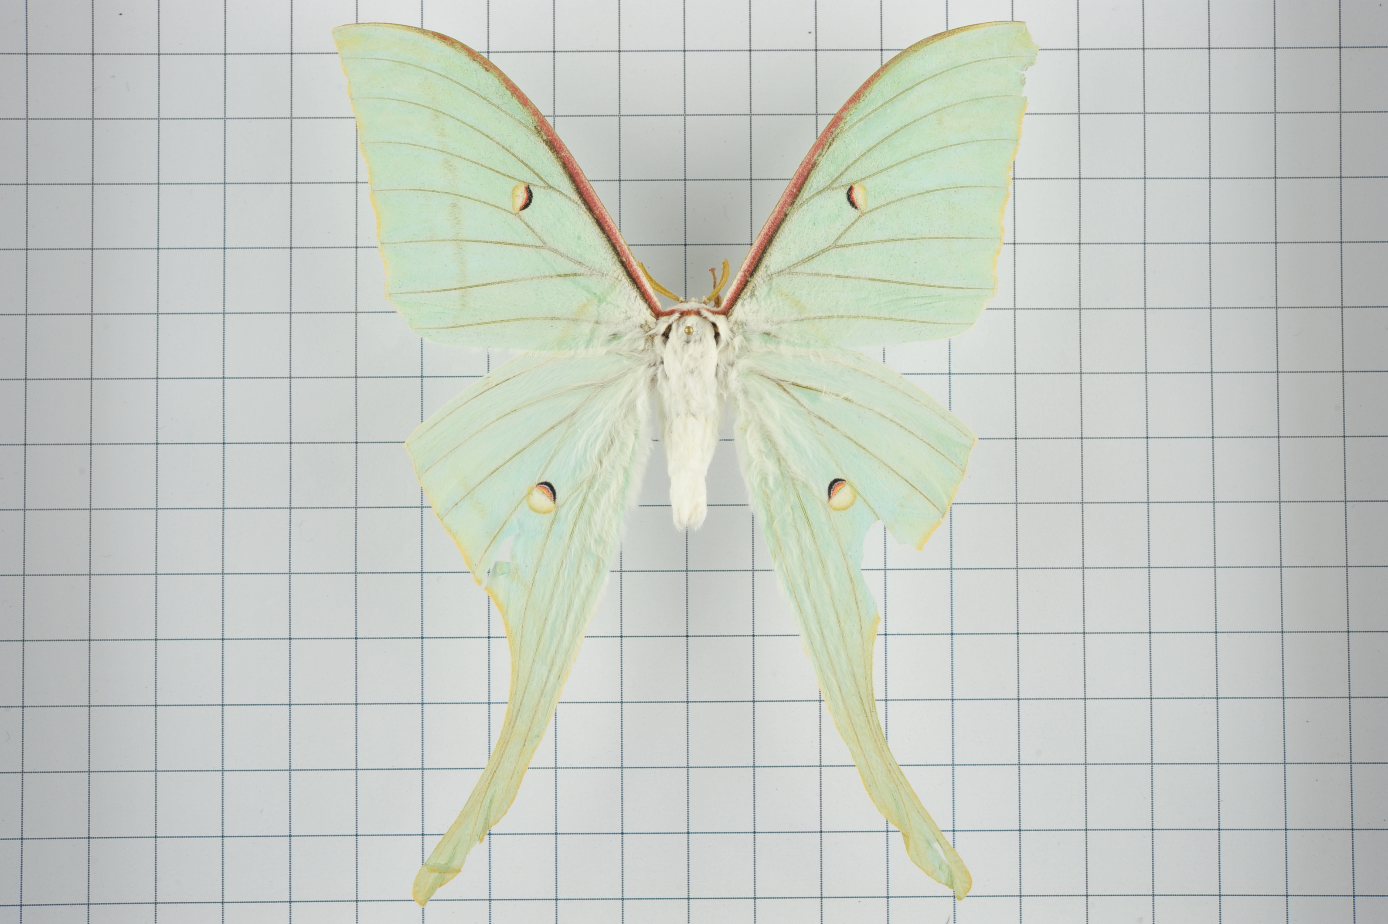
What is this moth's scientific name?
Actias ningpoana ningtaiwana
